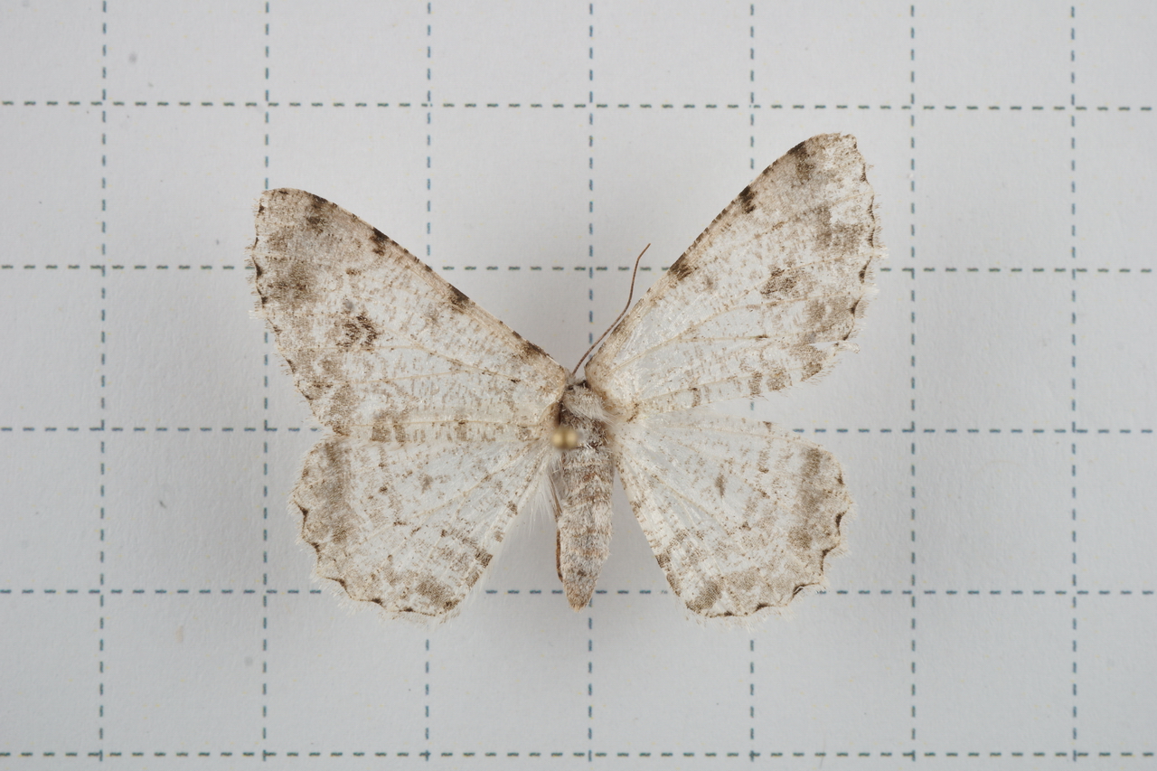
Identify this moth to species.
Lassaba parvalbidaria parvalbidaria
